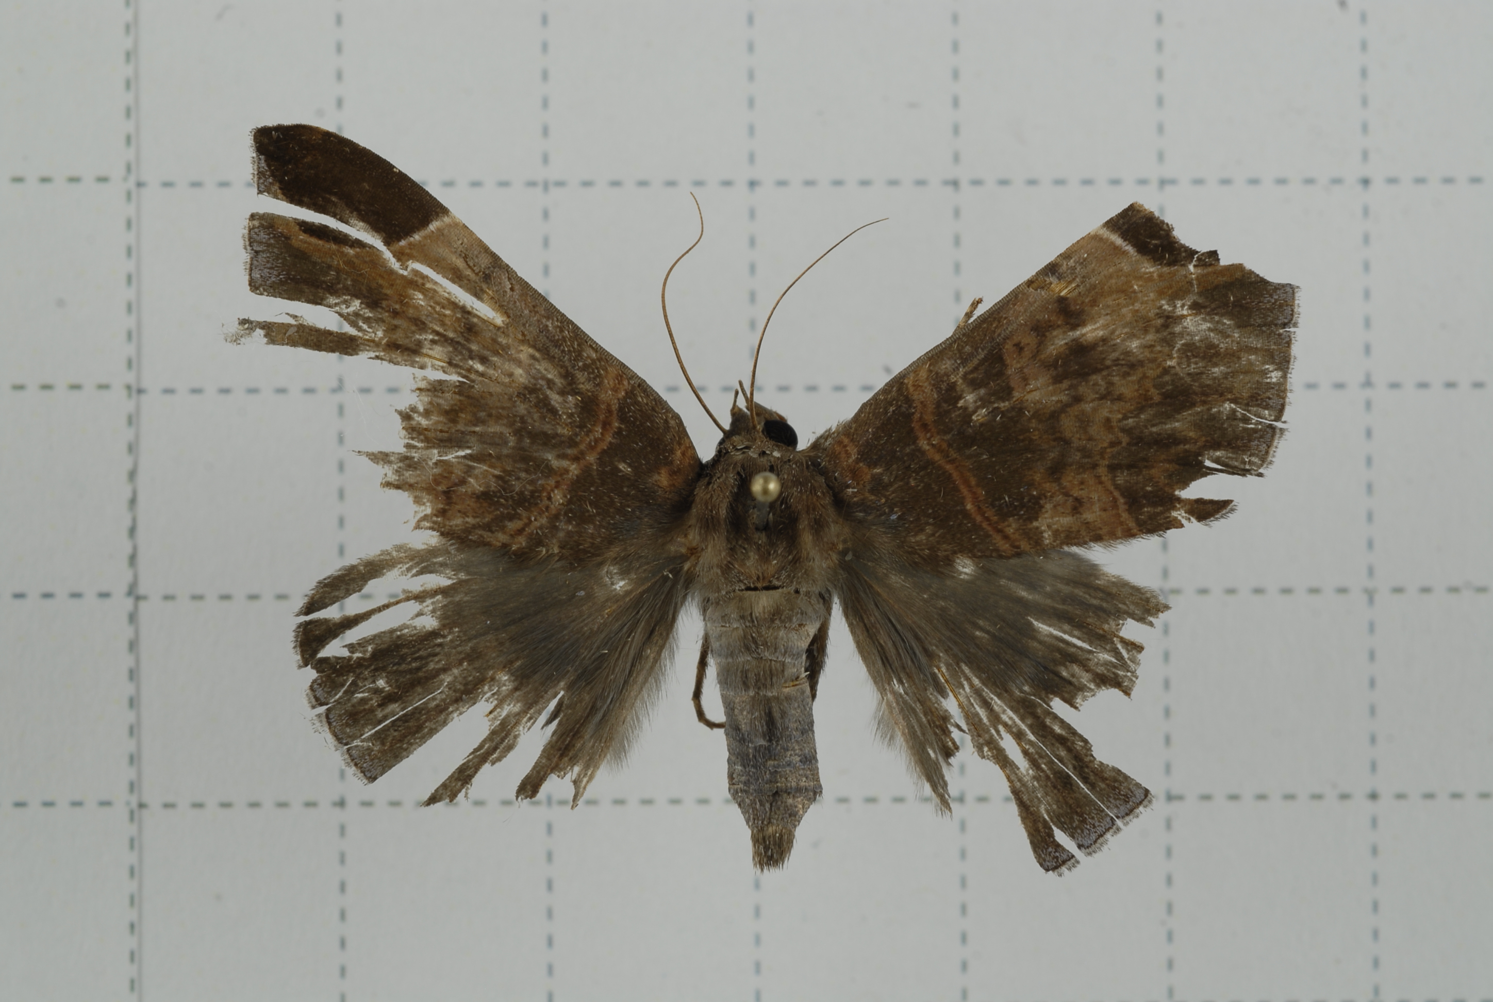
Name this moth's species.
Pindara illibata
